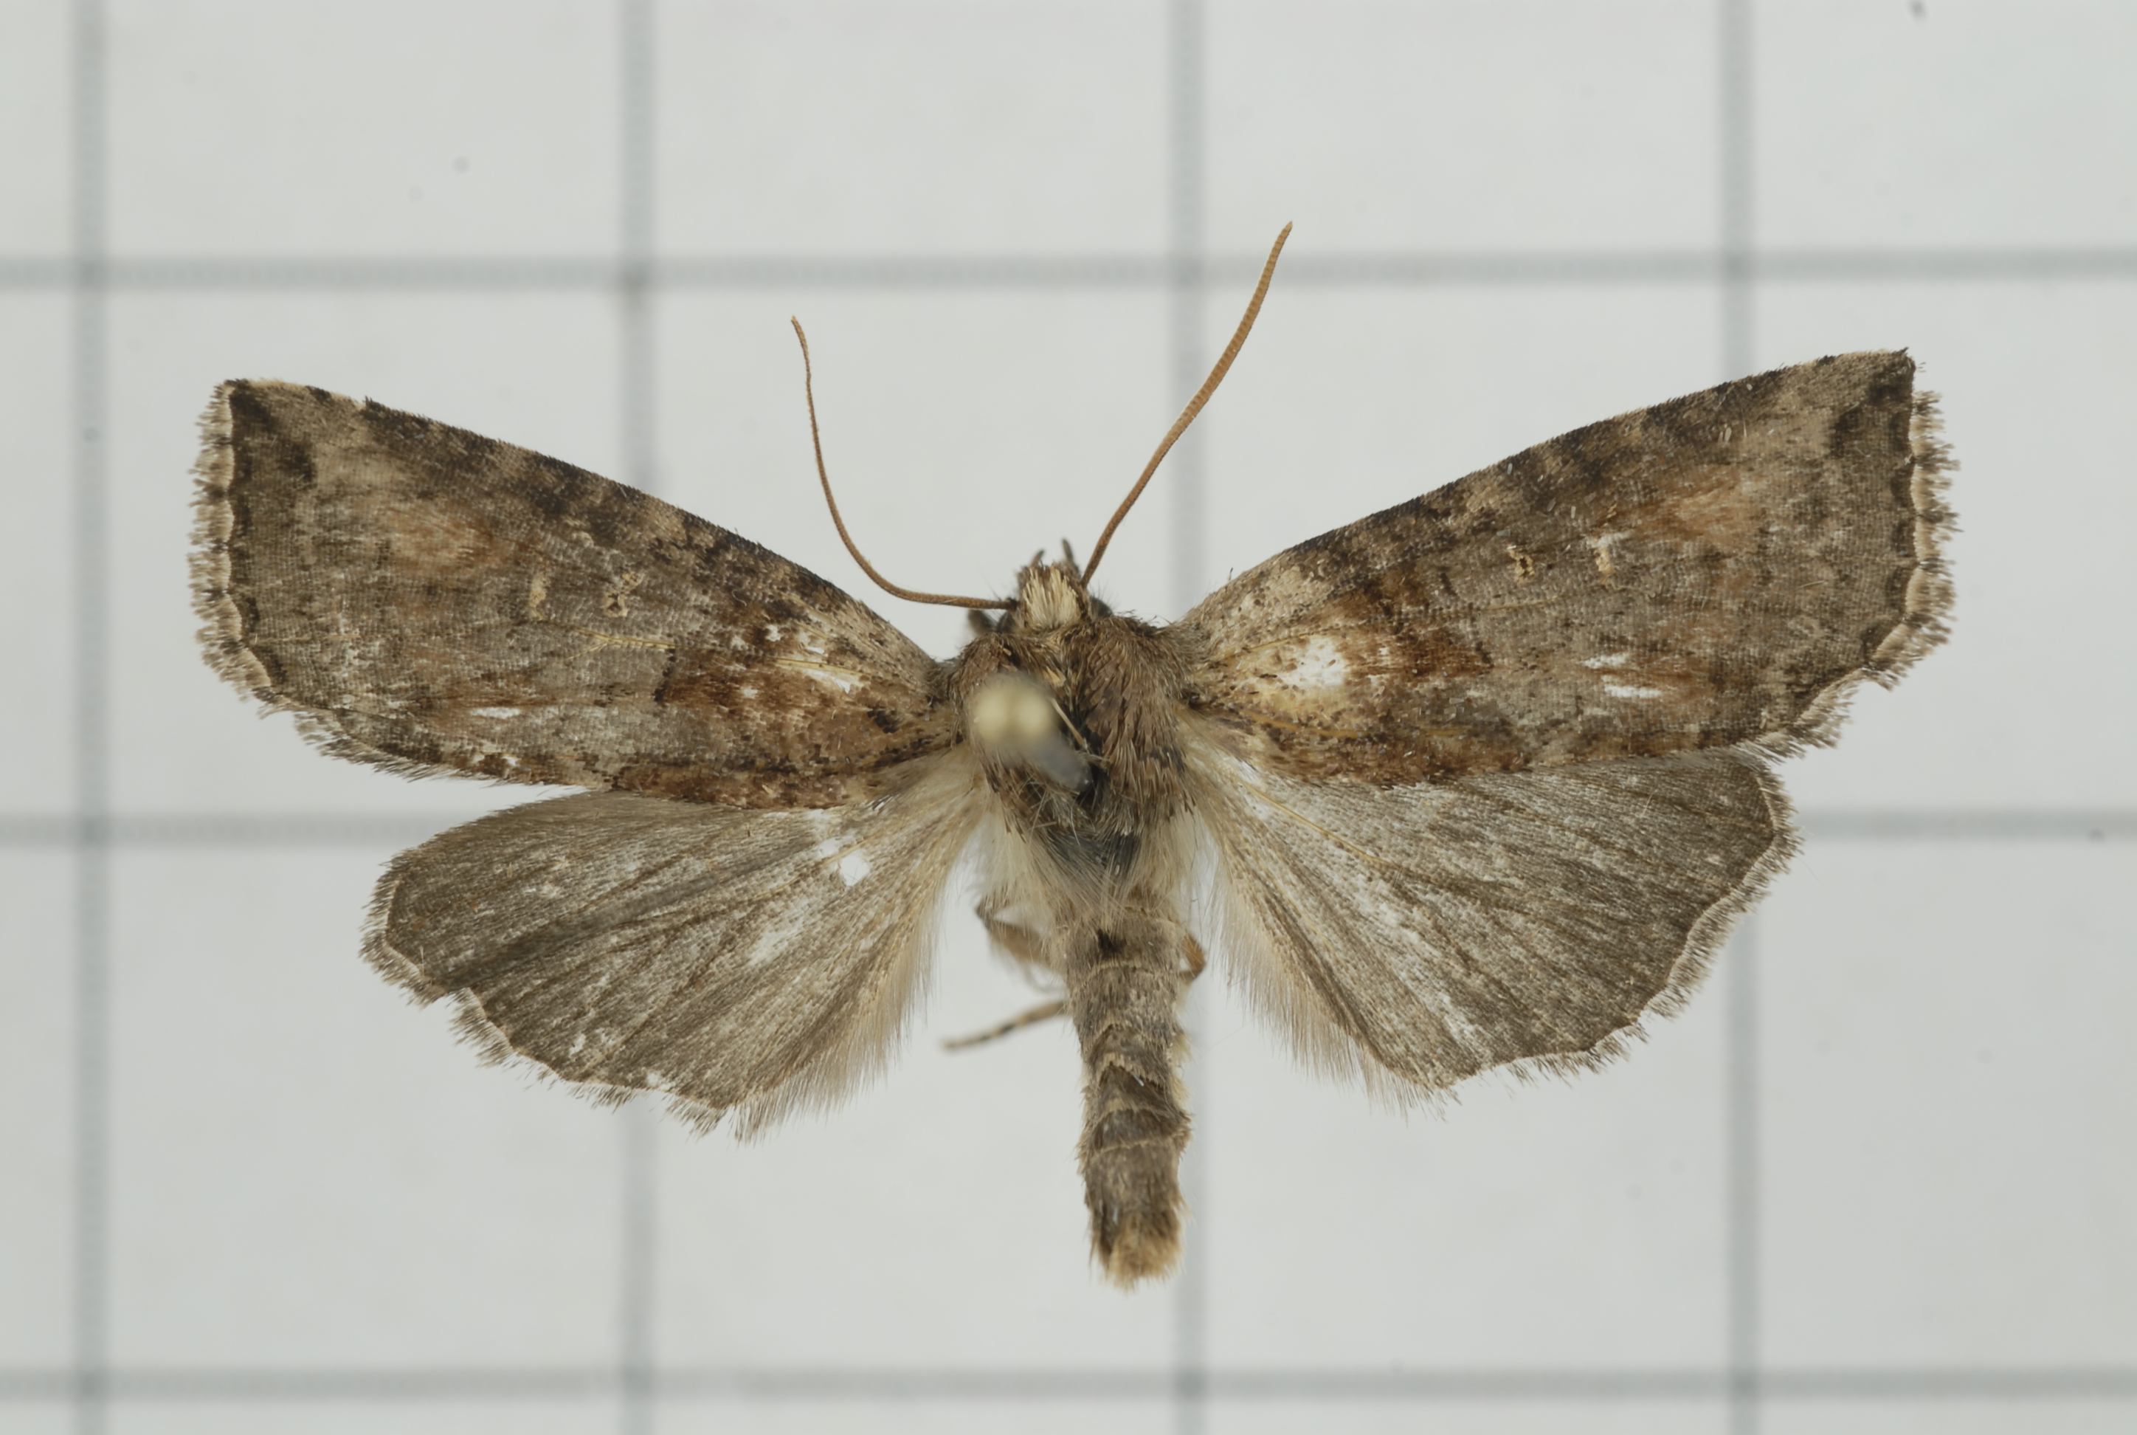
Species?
Epipsestis cortigera
